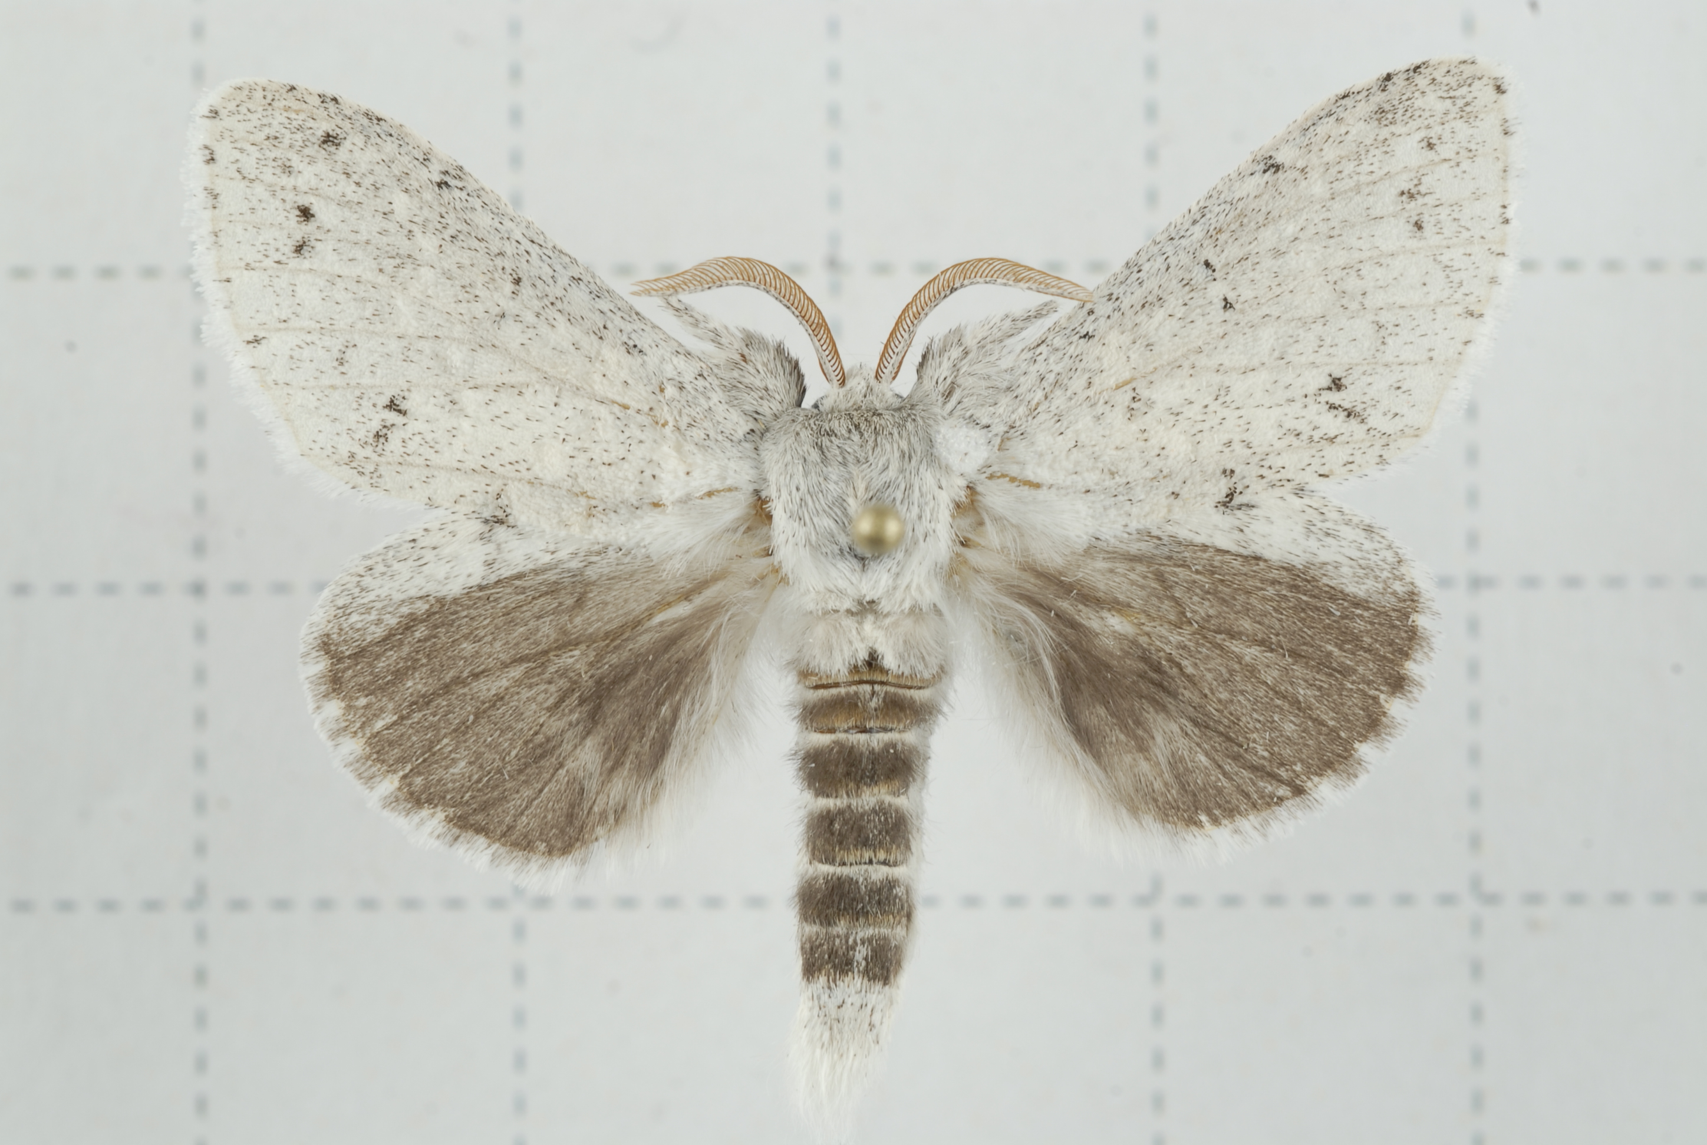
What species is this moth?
Cnethodonta grisescens baibarana
